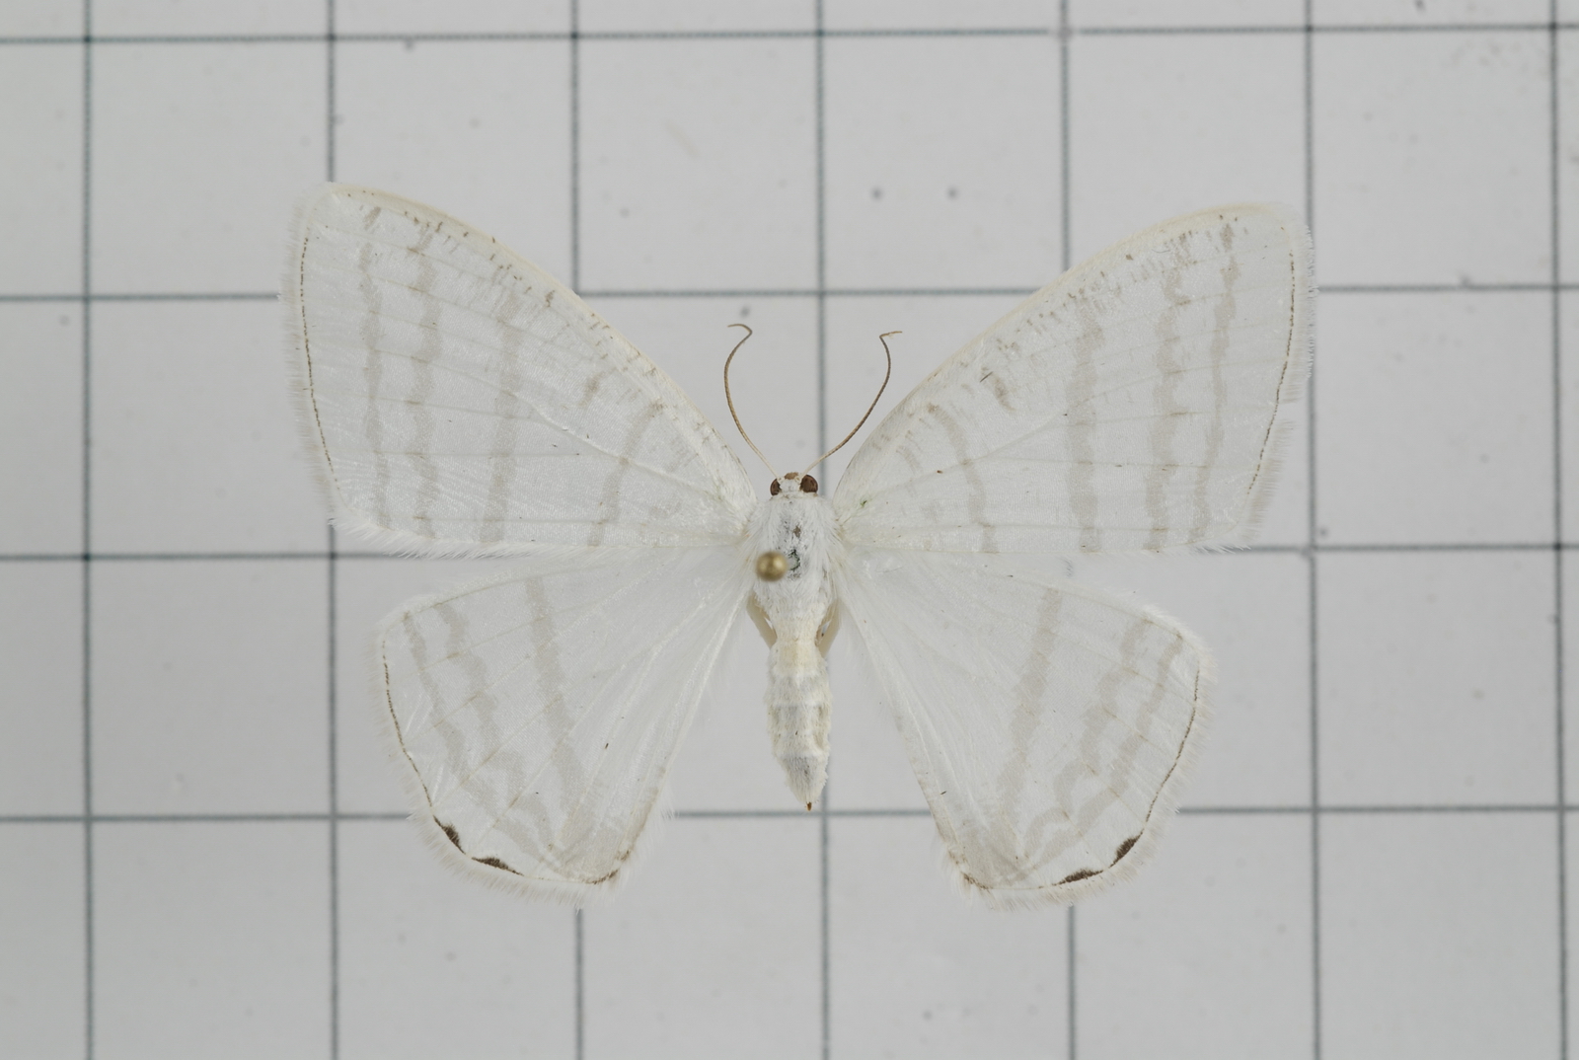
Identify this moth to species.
Micronidia intermedia
